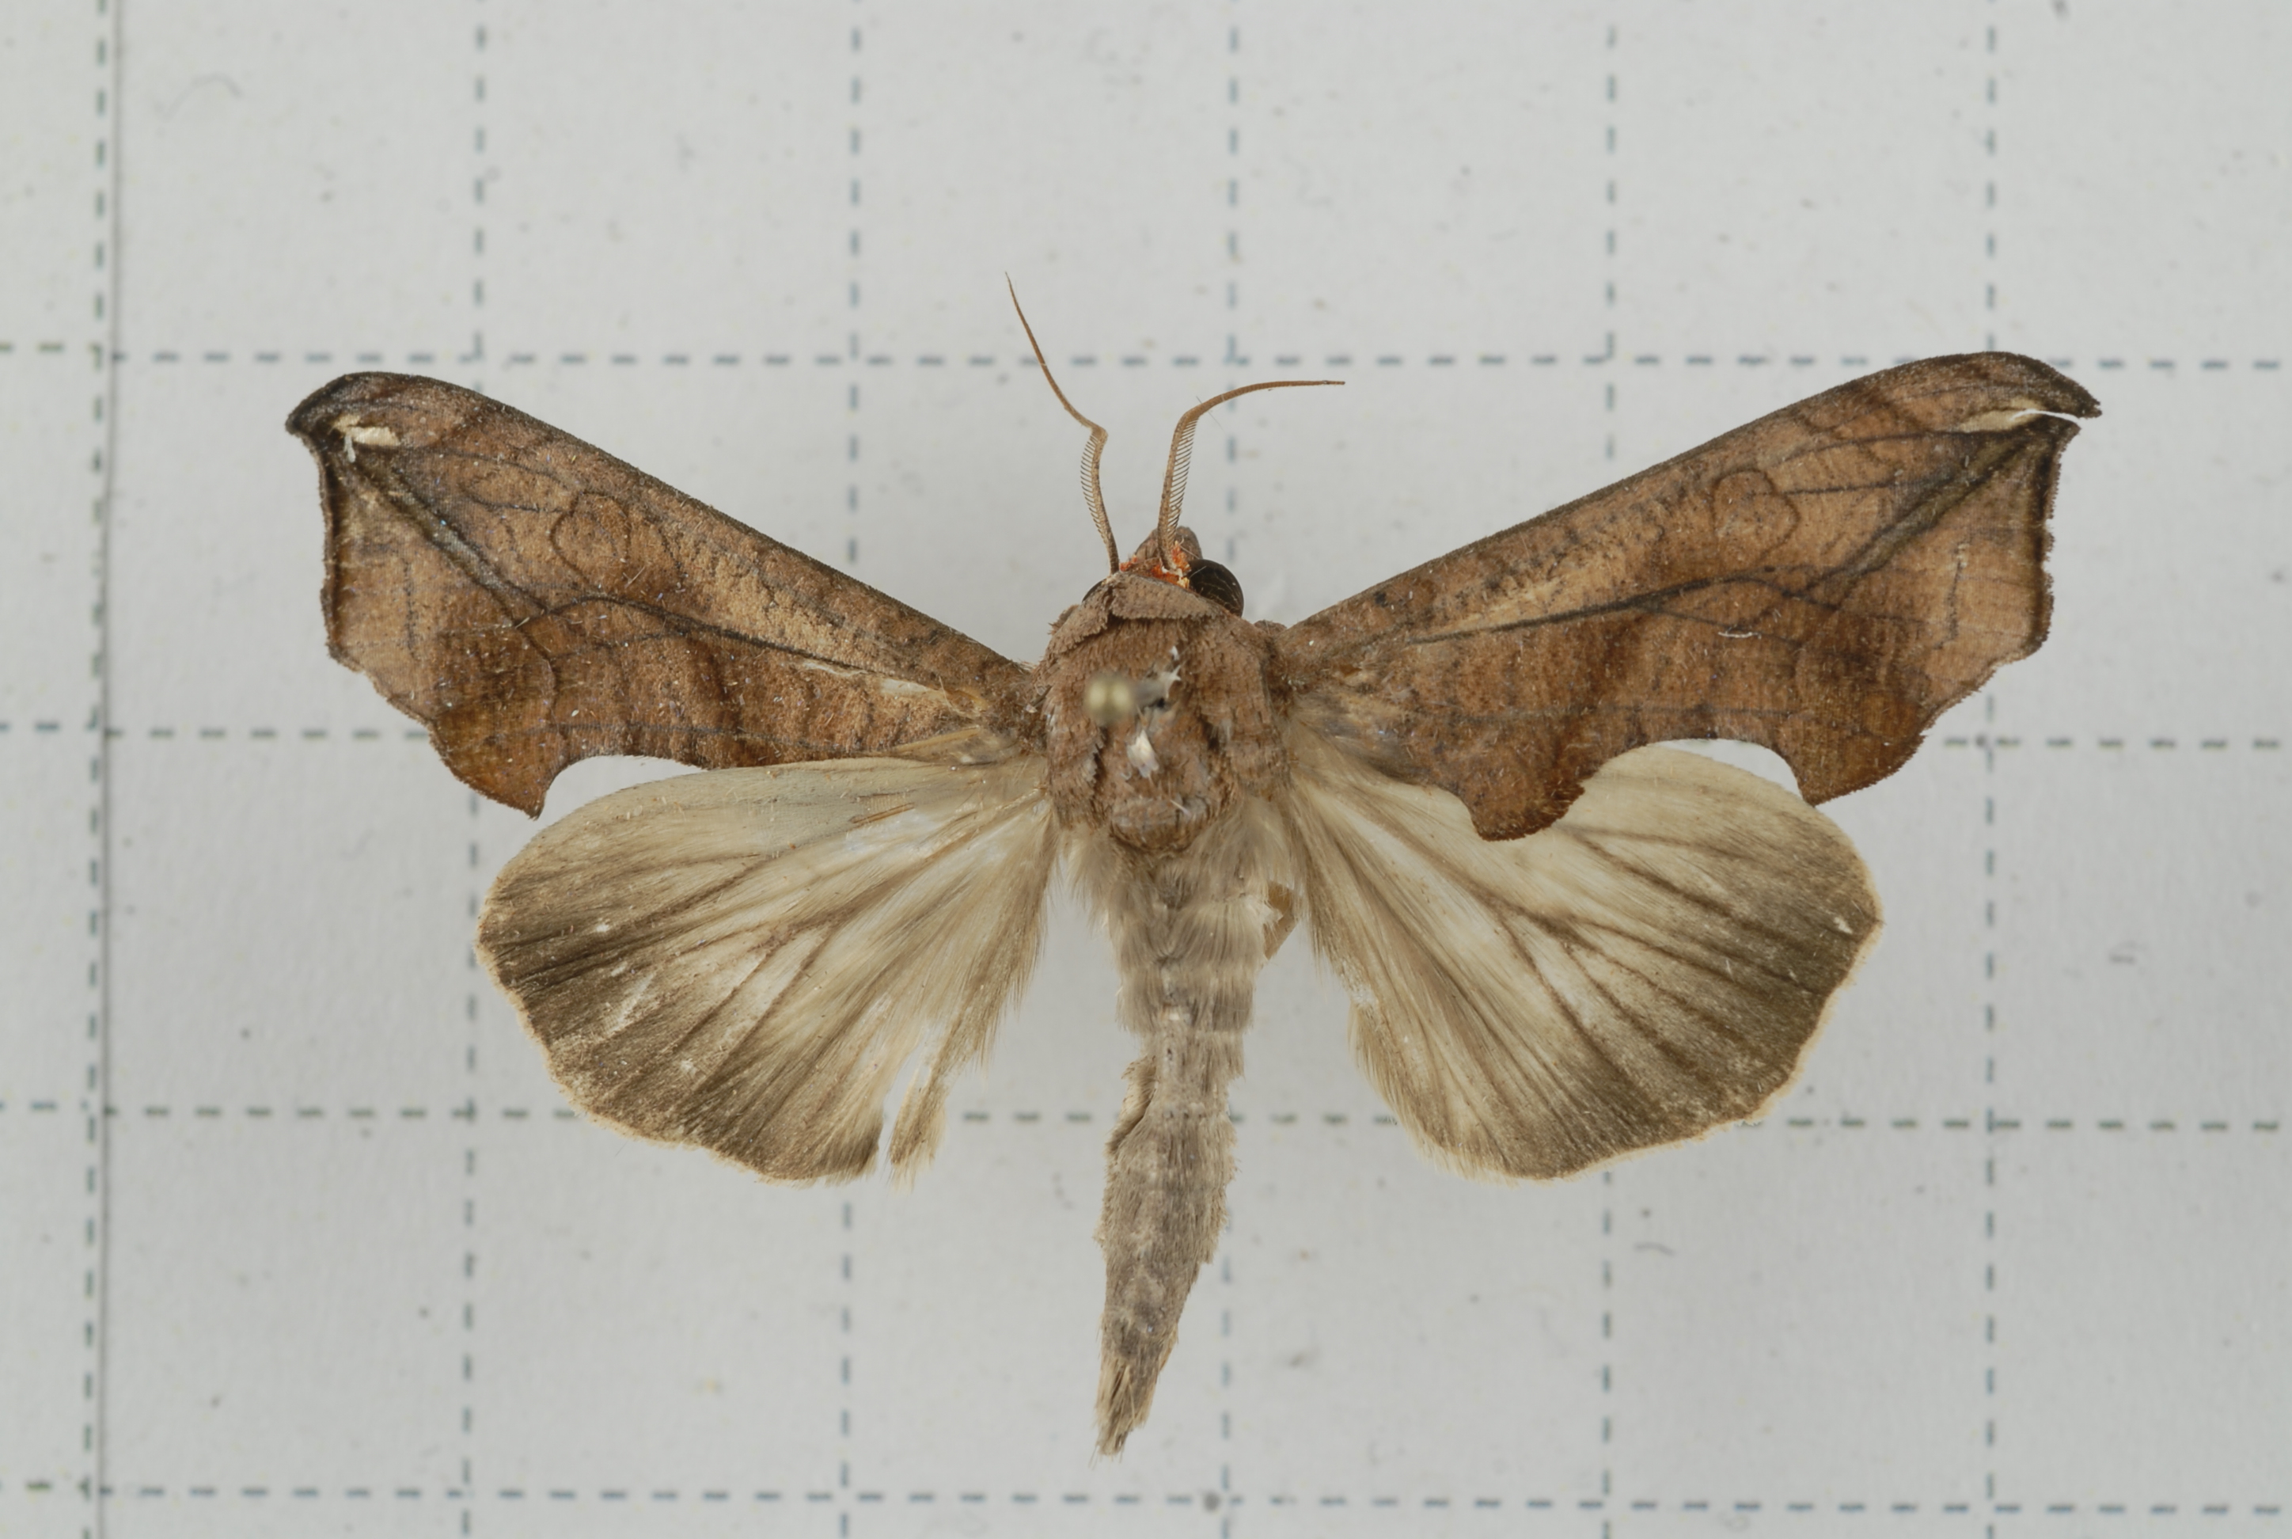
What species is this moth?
Oraesia argyrosticta
